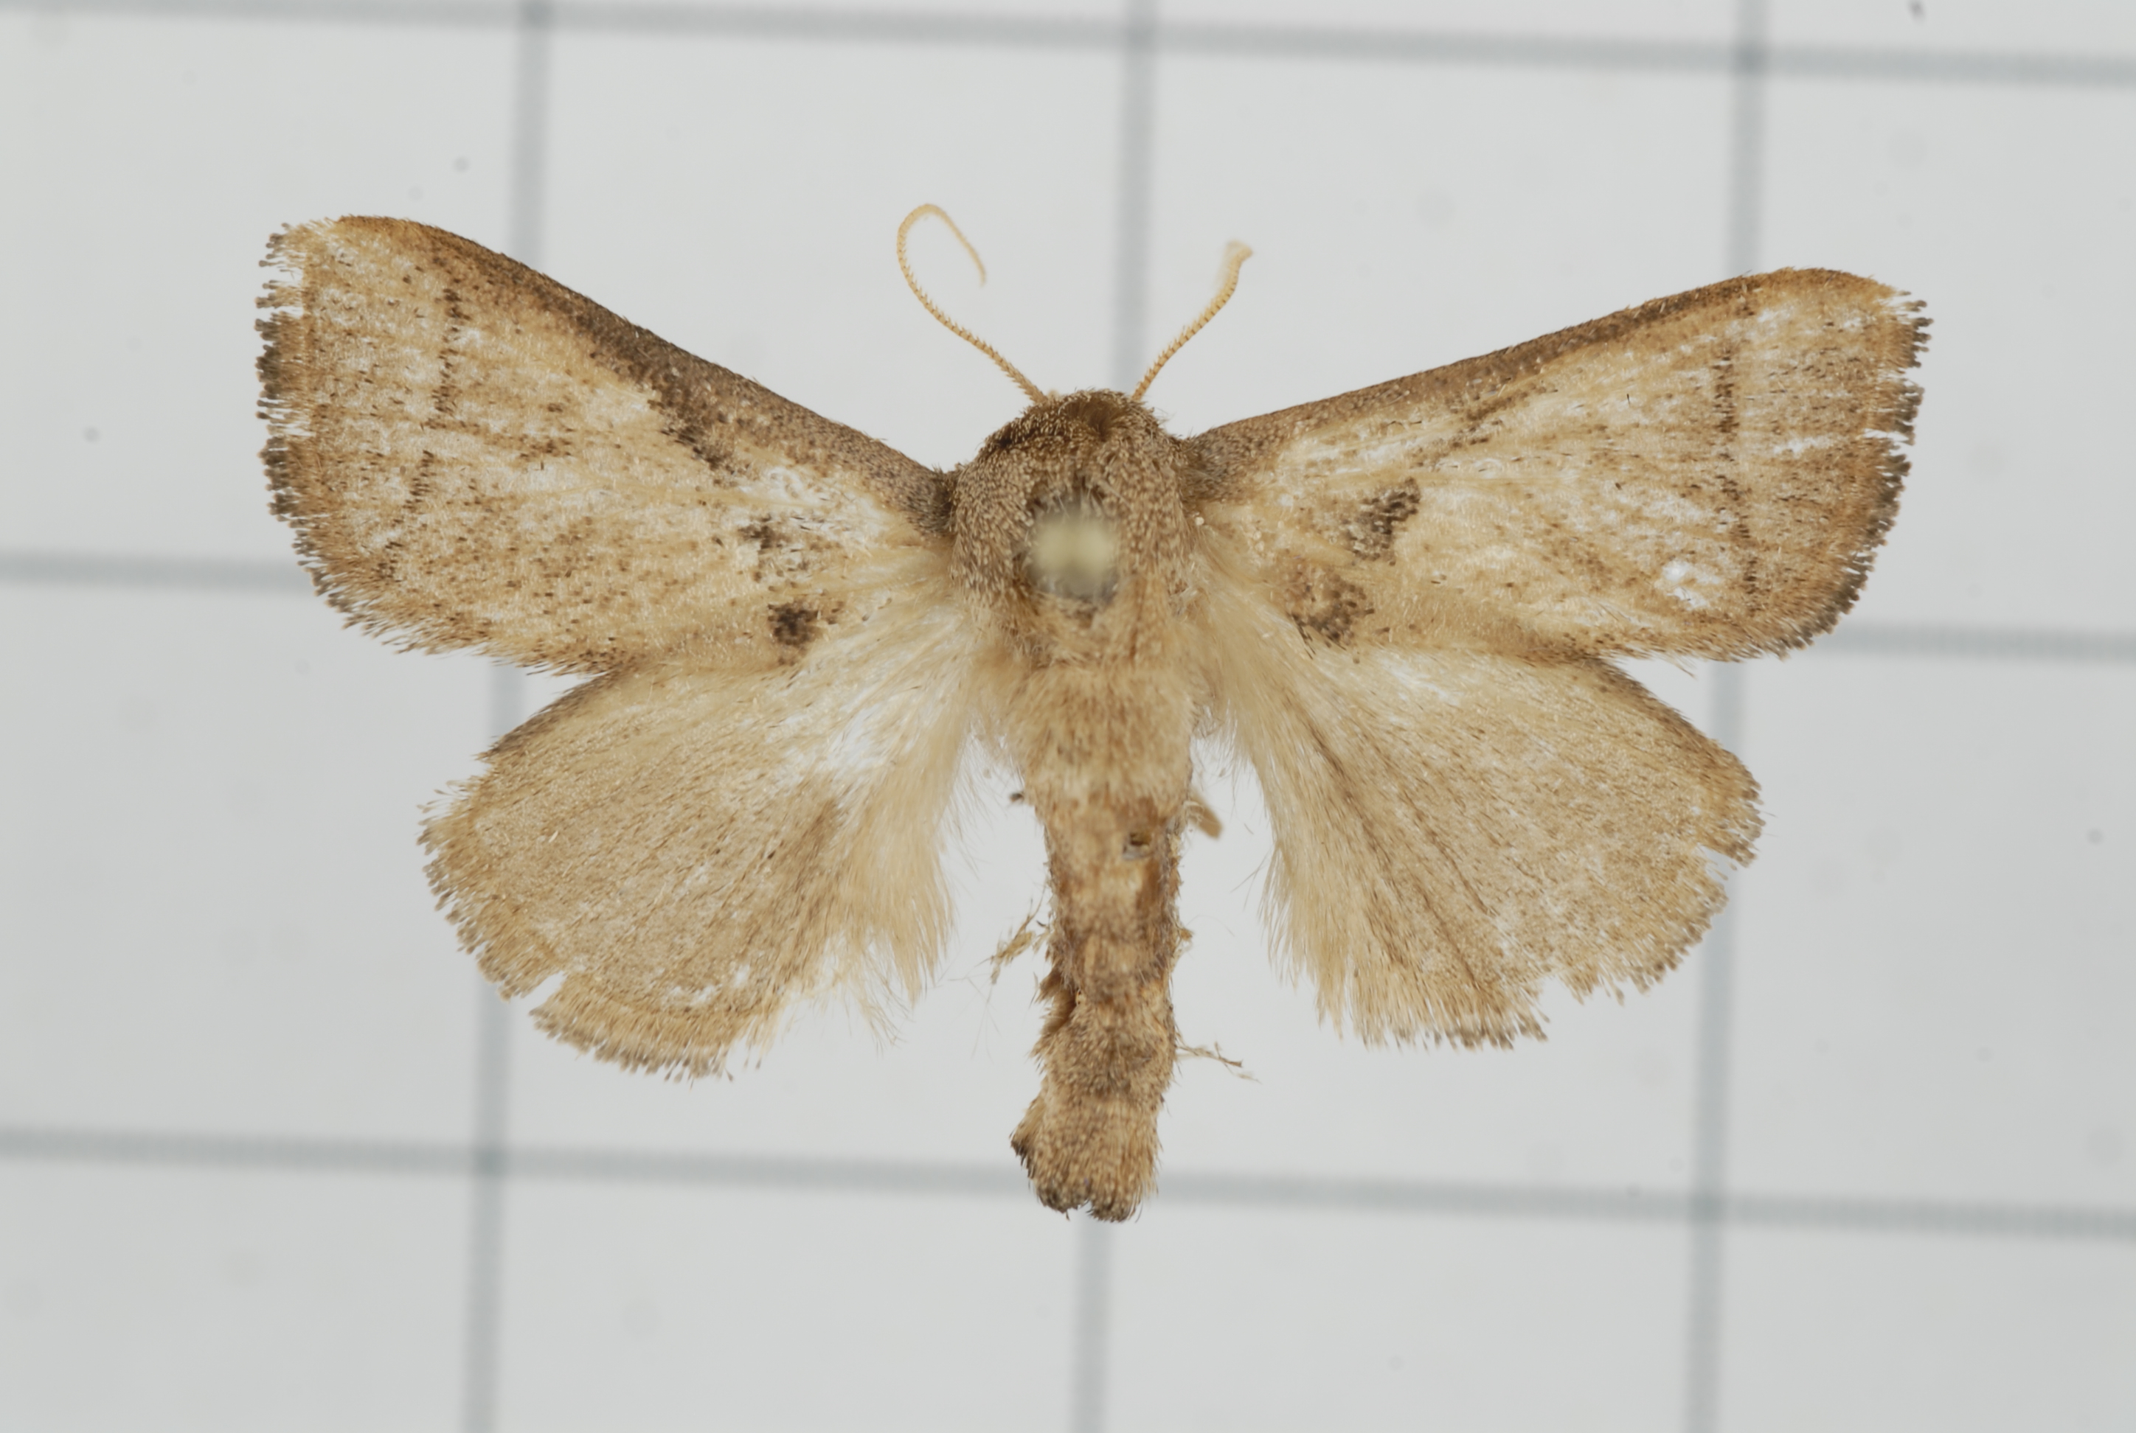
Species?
Avatara basifusca
